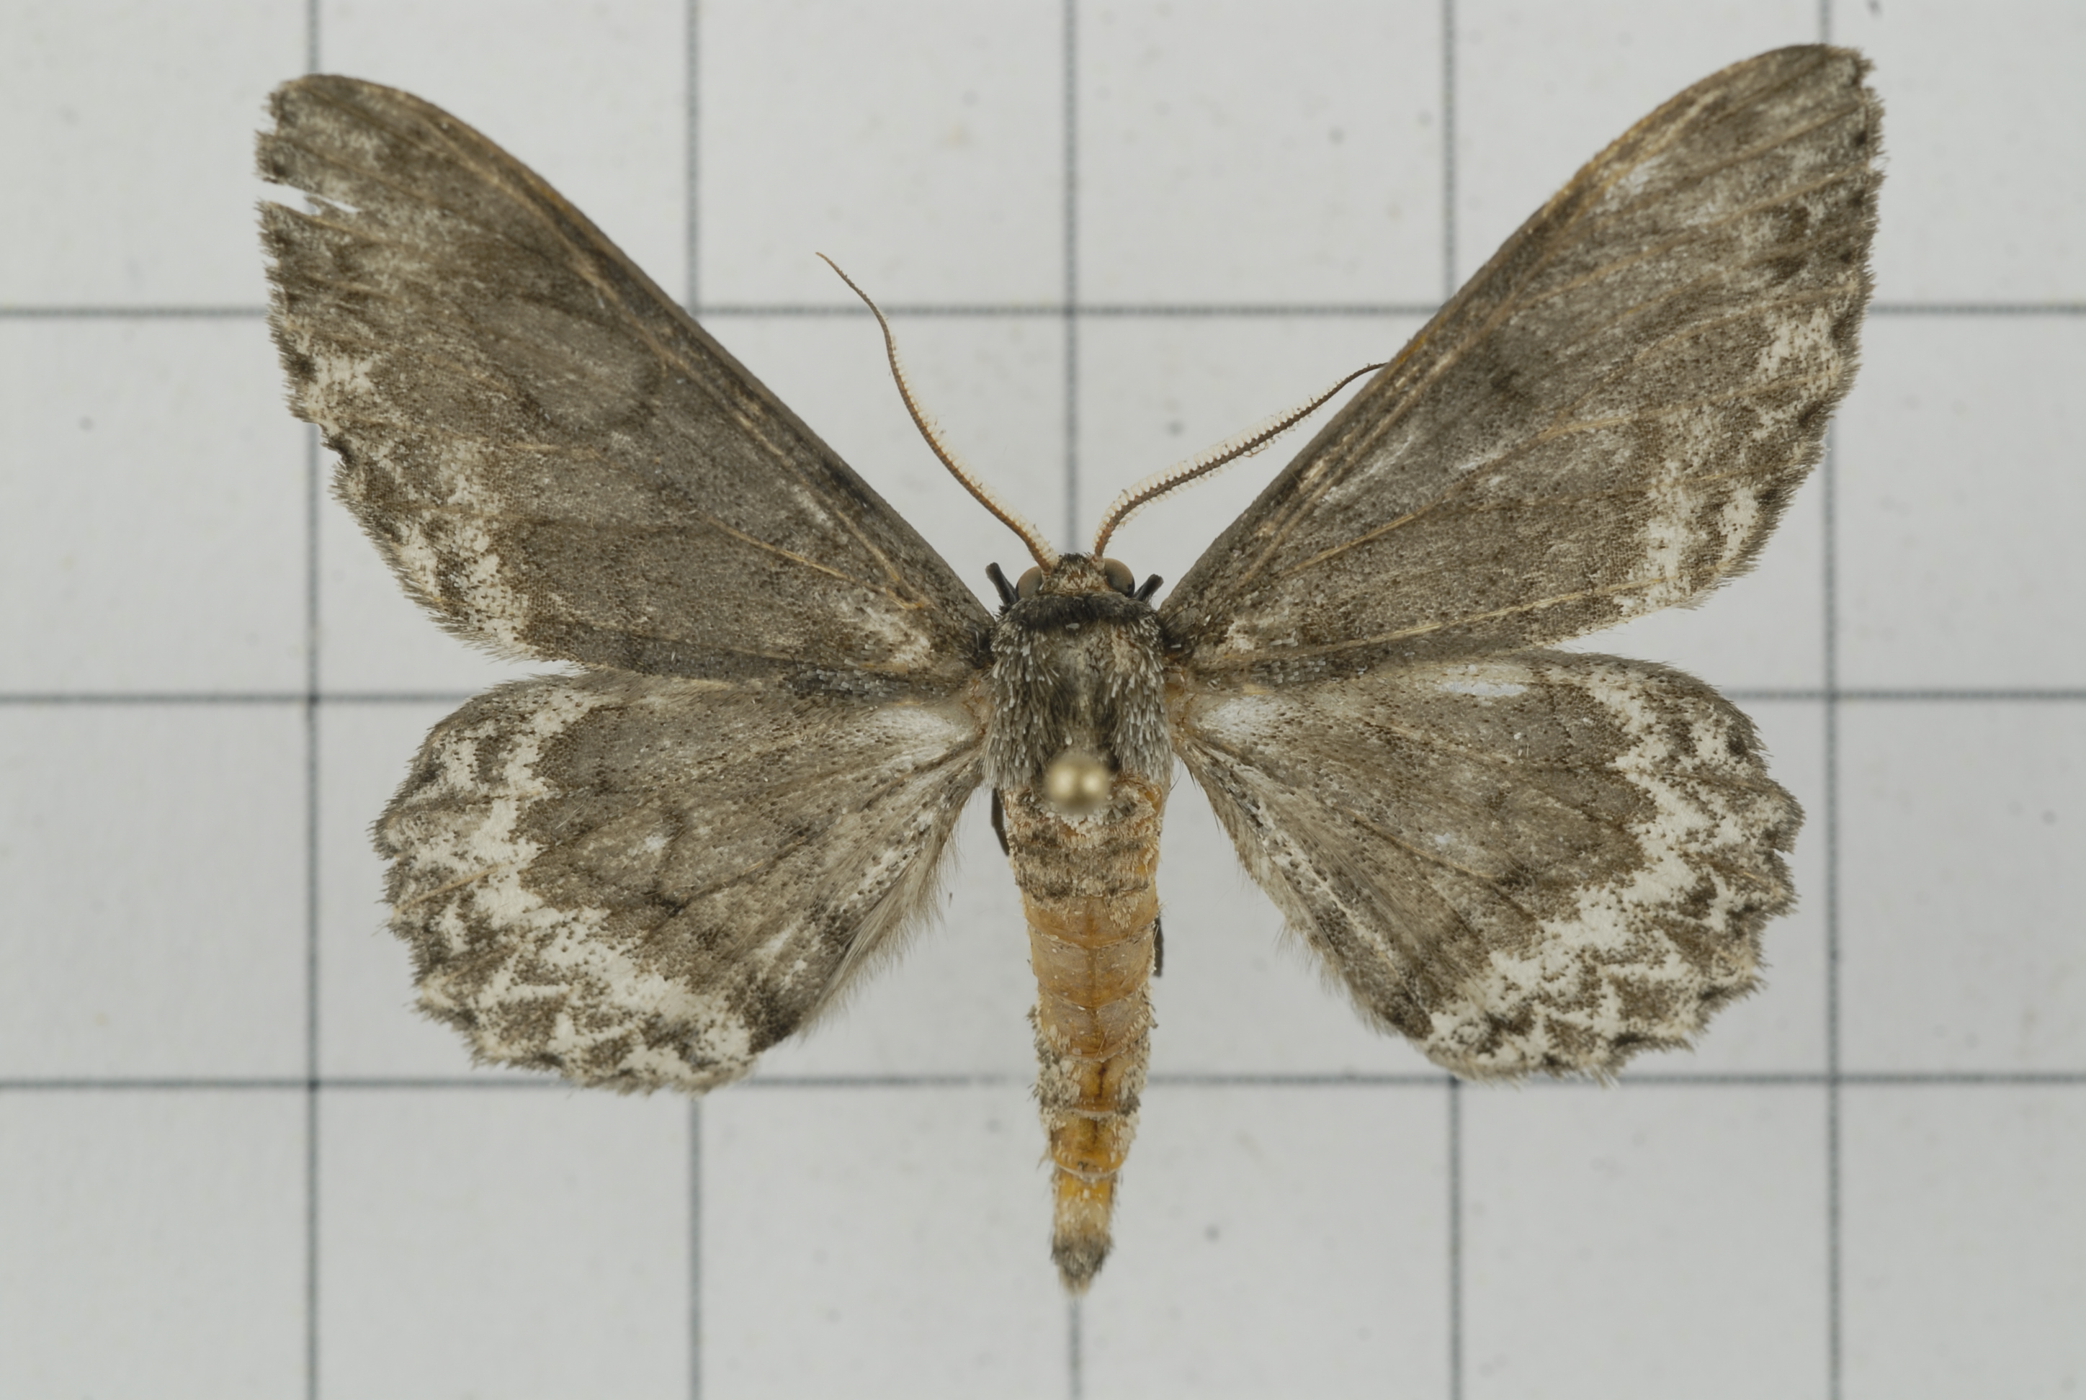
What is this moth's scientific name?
Cusiala boarmoides boarmoides
